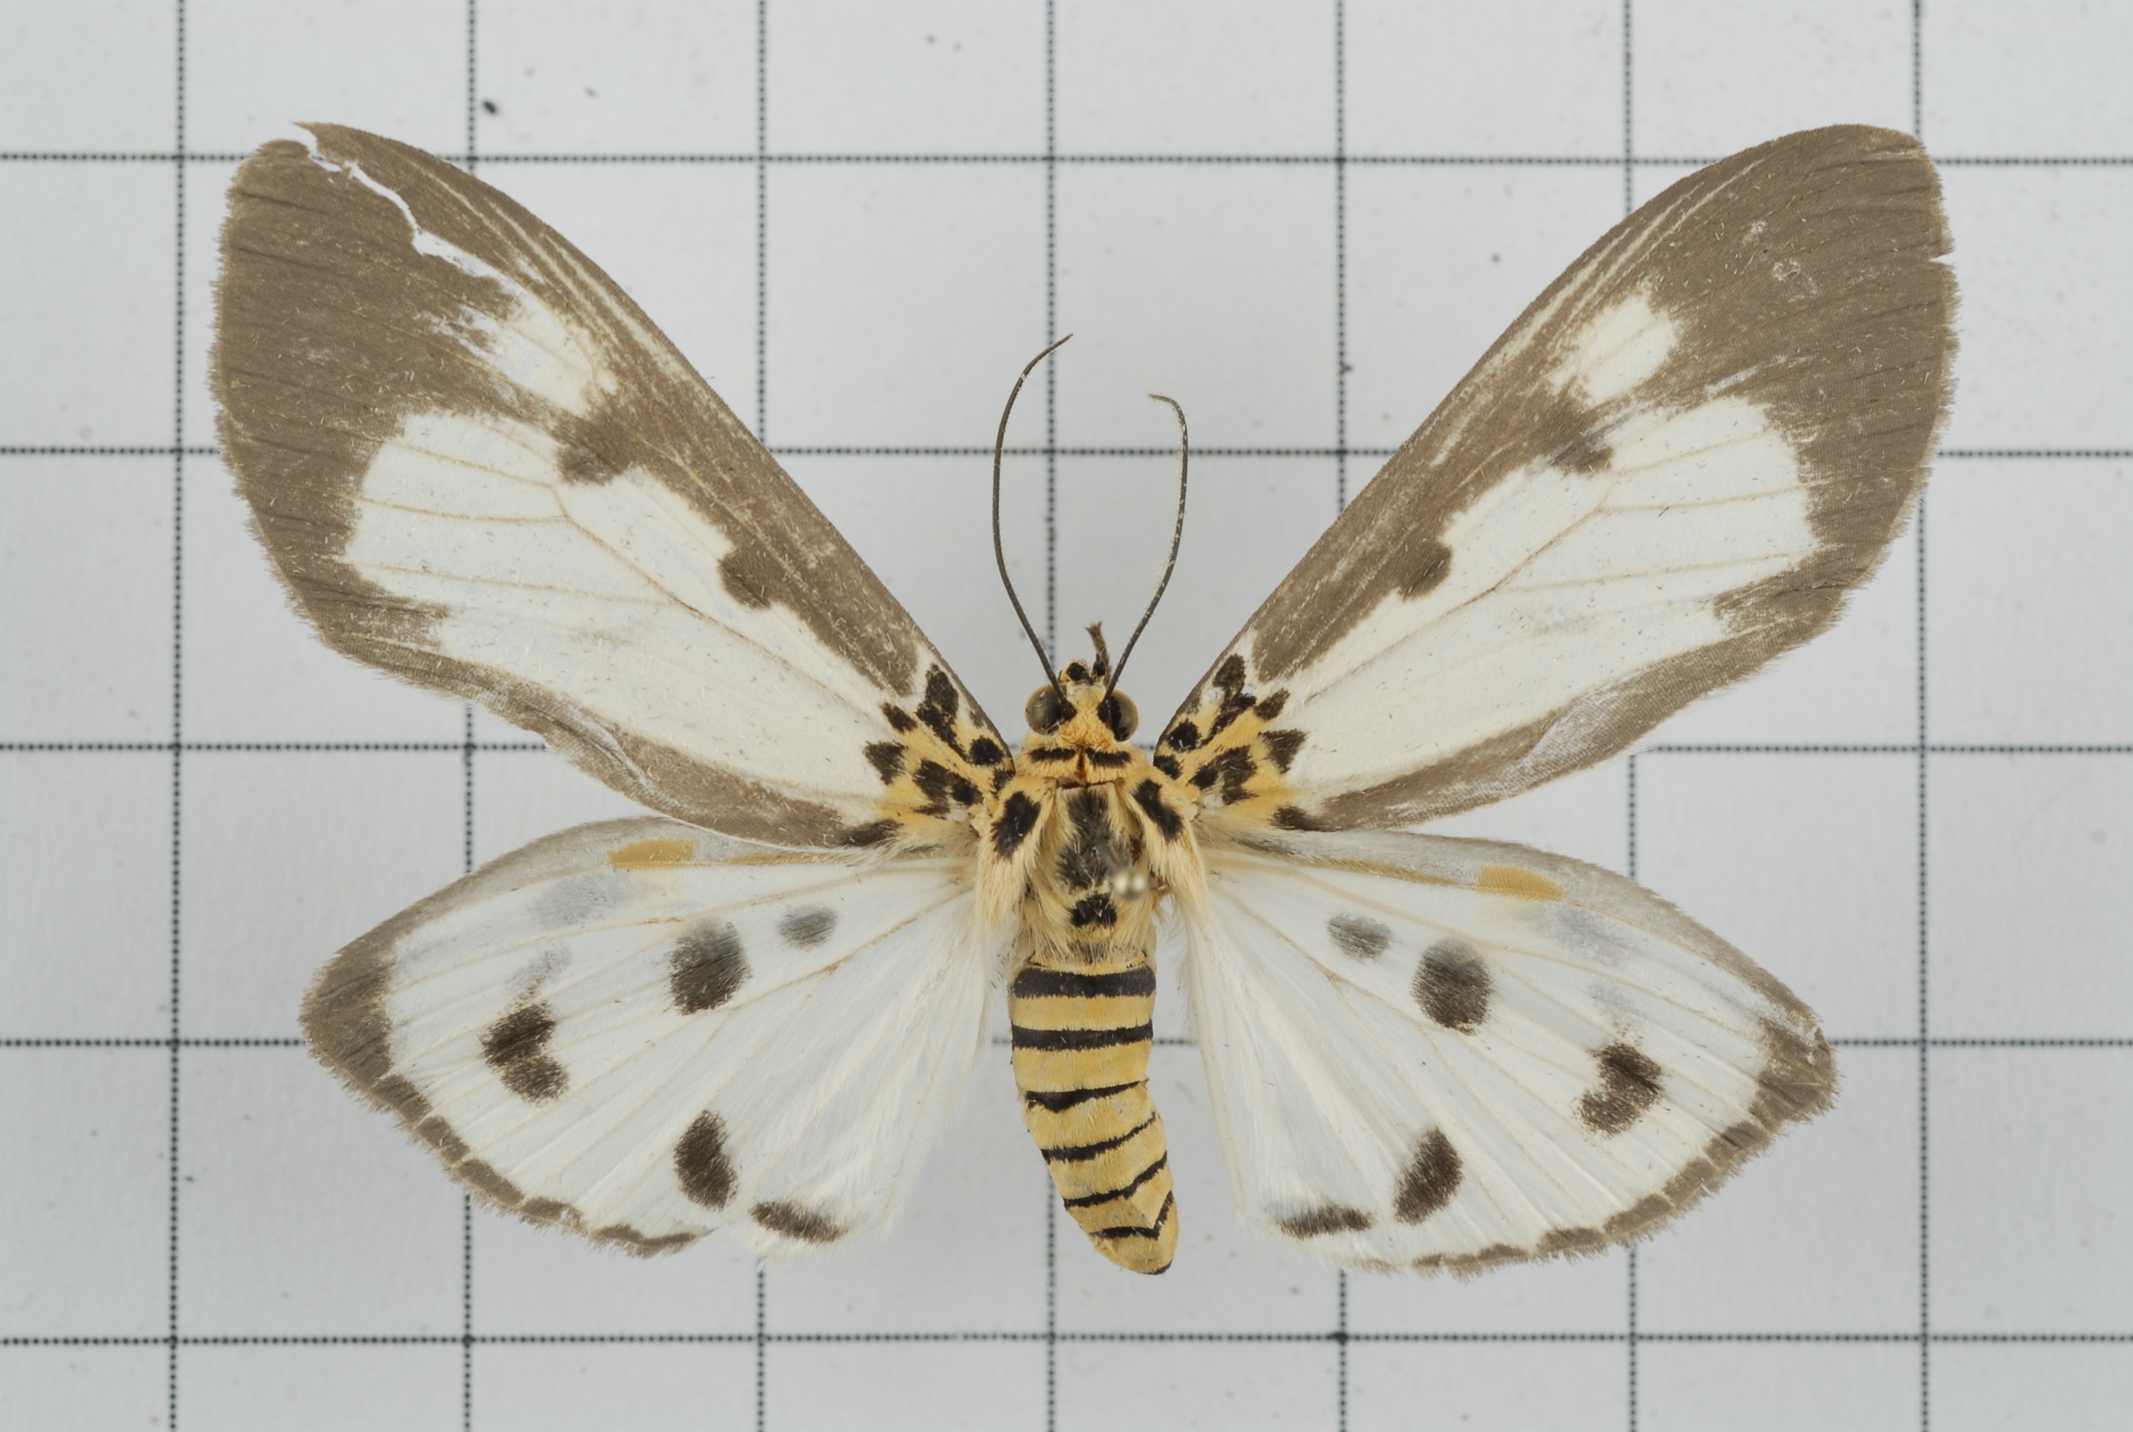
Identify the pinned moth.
Asota plana lacteata
